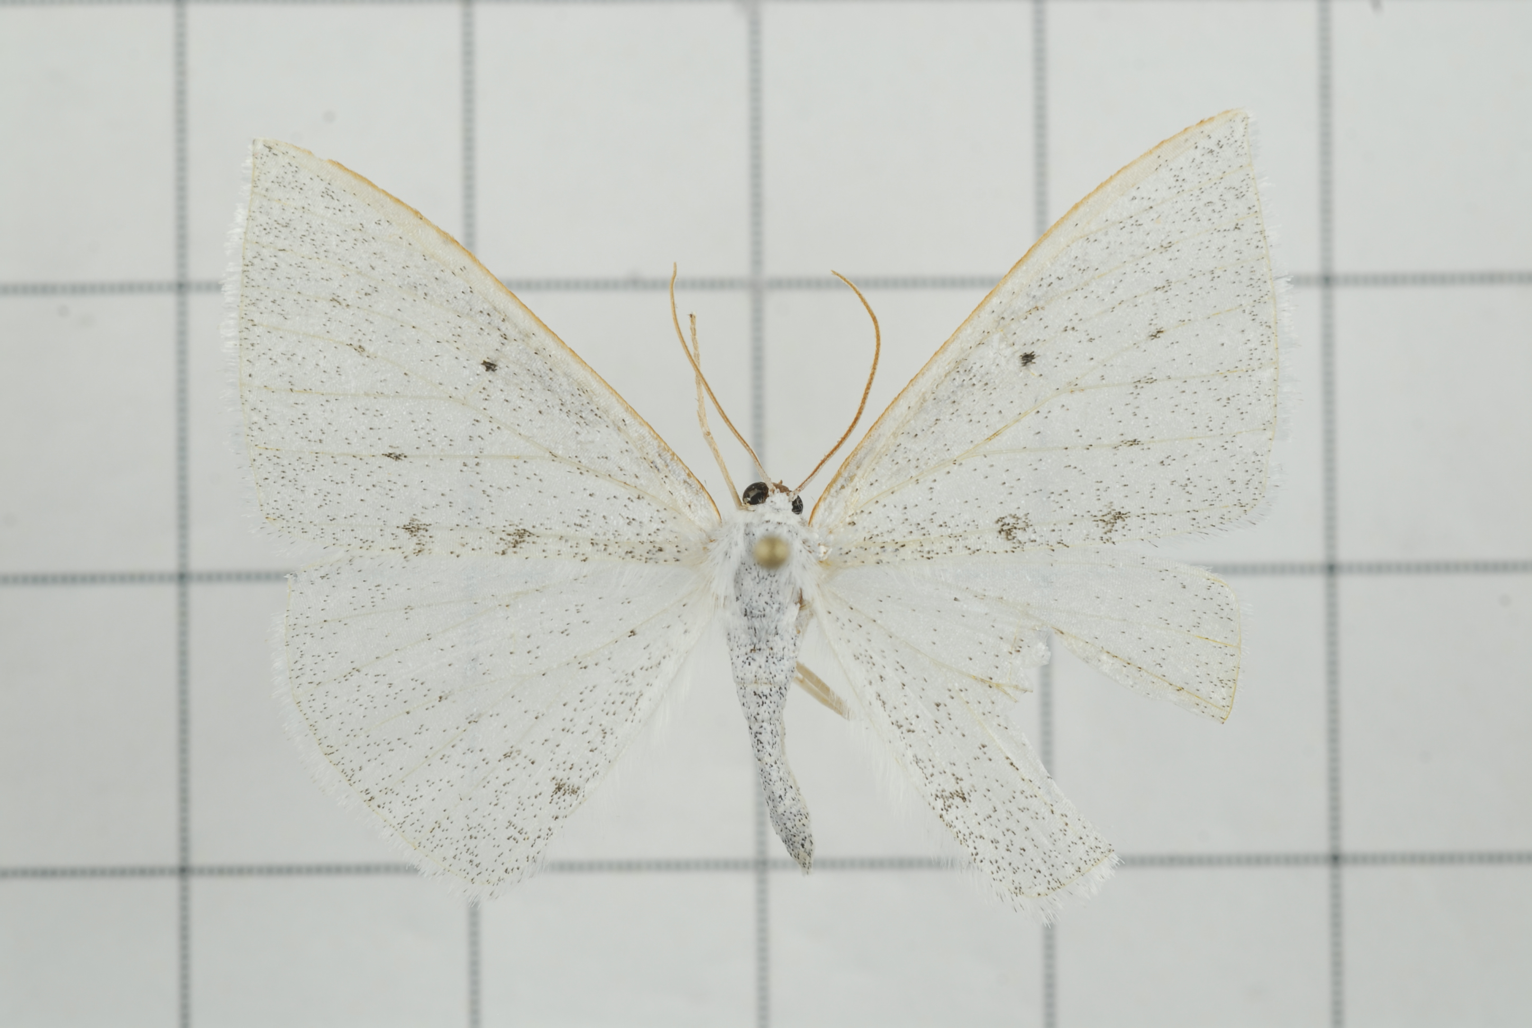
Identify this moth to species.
Lomographa guttulata
